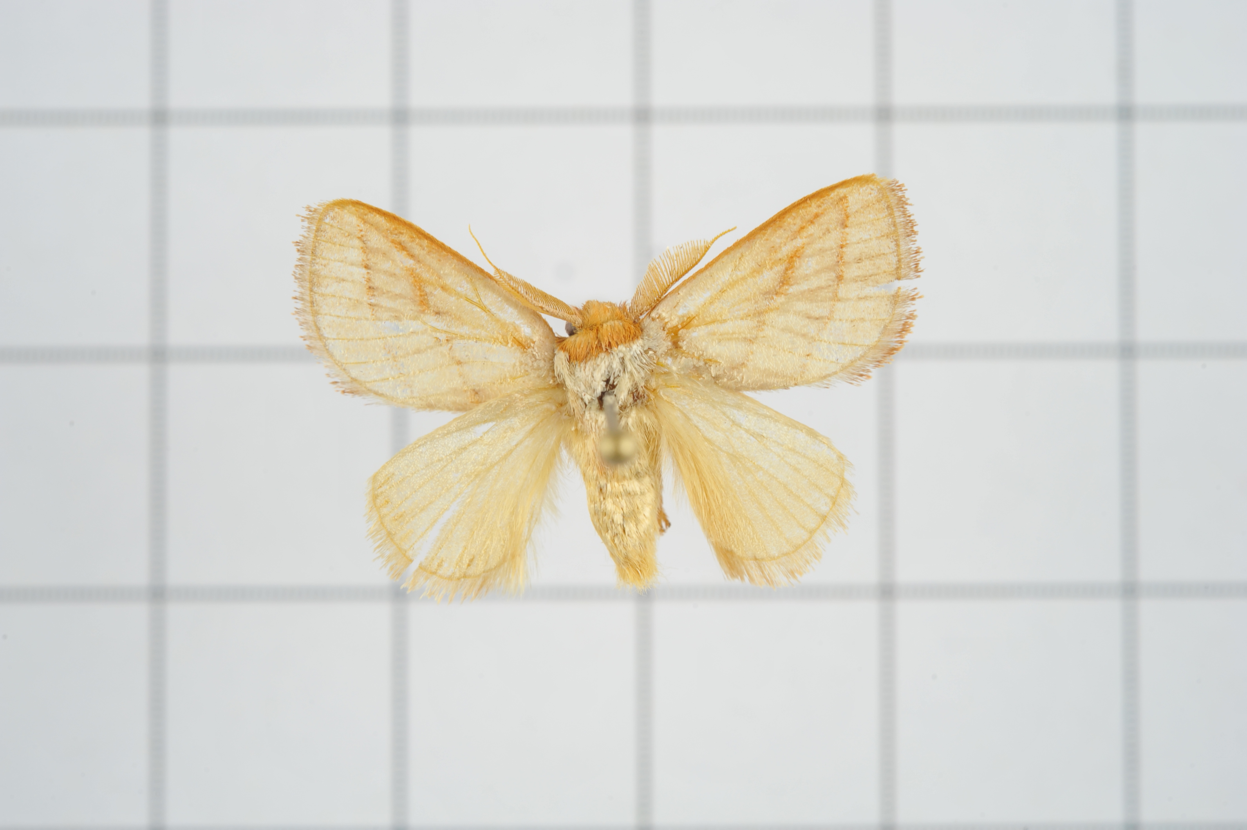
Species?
Cania heppneri
